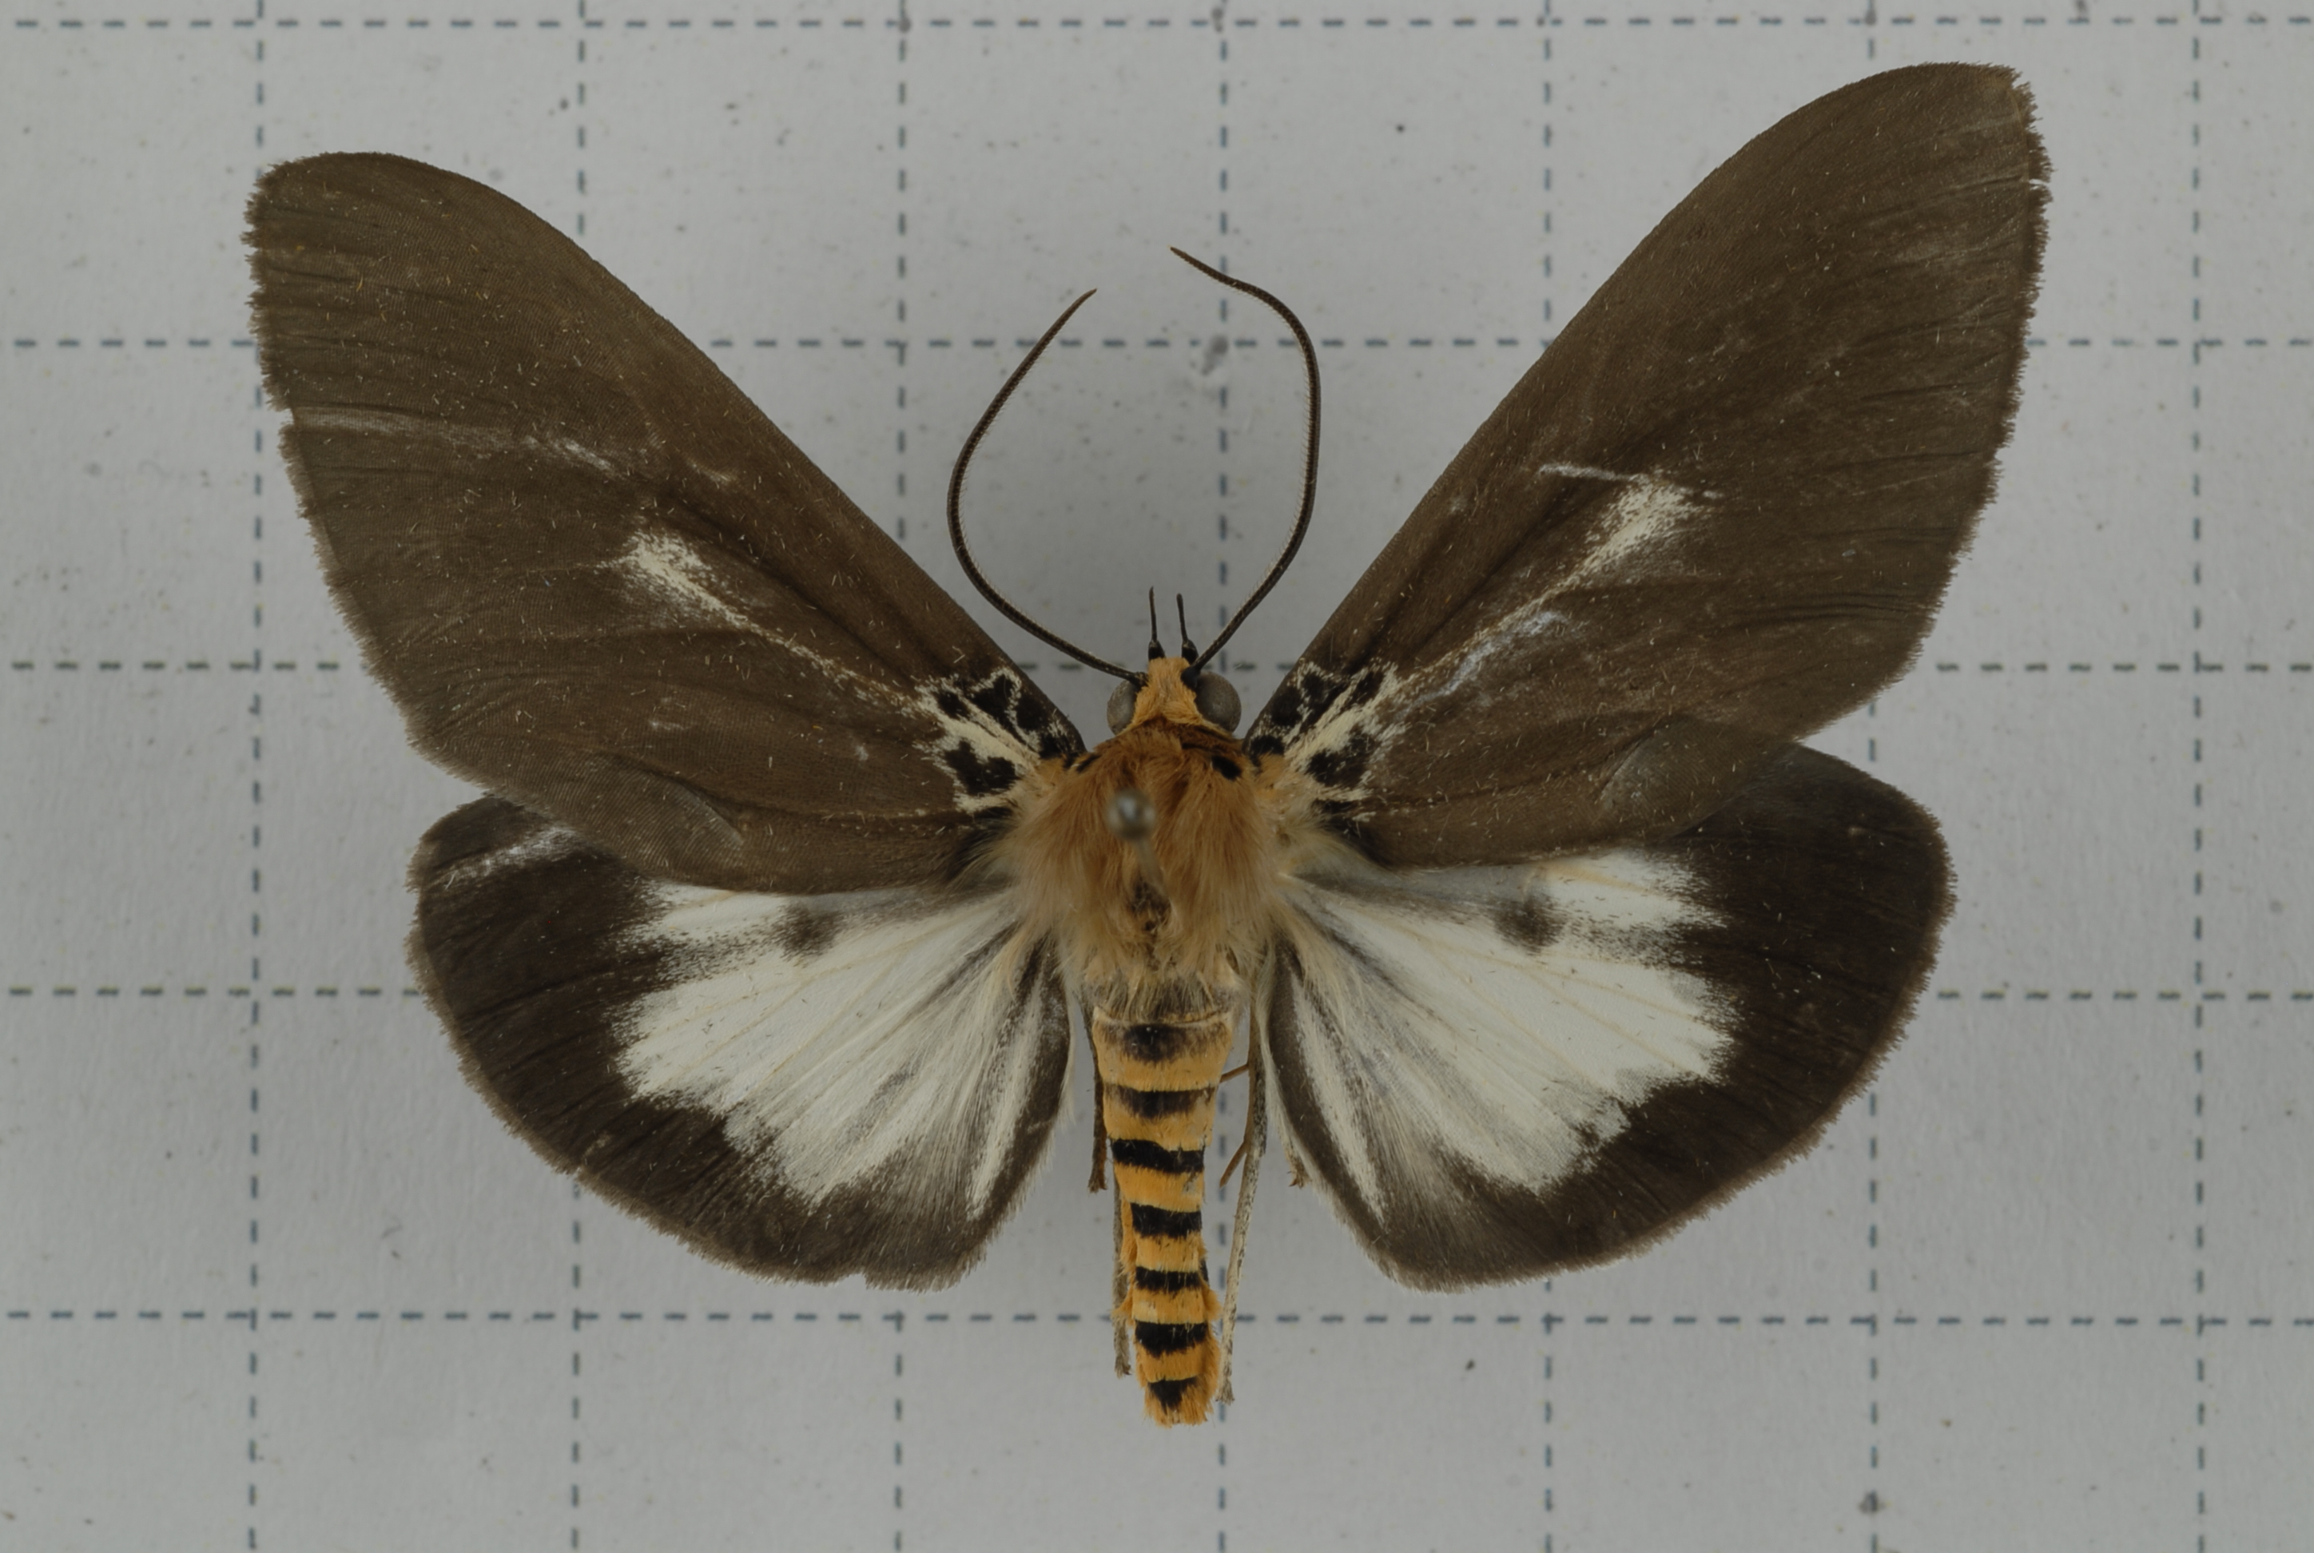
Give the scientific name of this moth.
Asota heliconia zebrina
